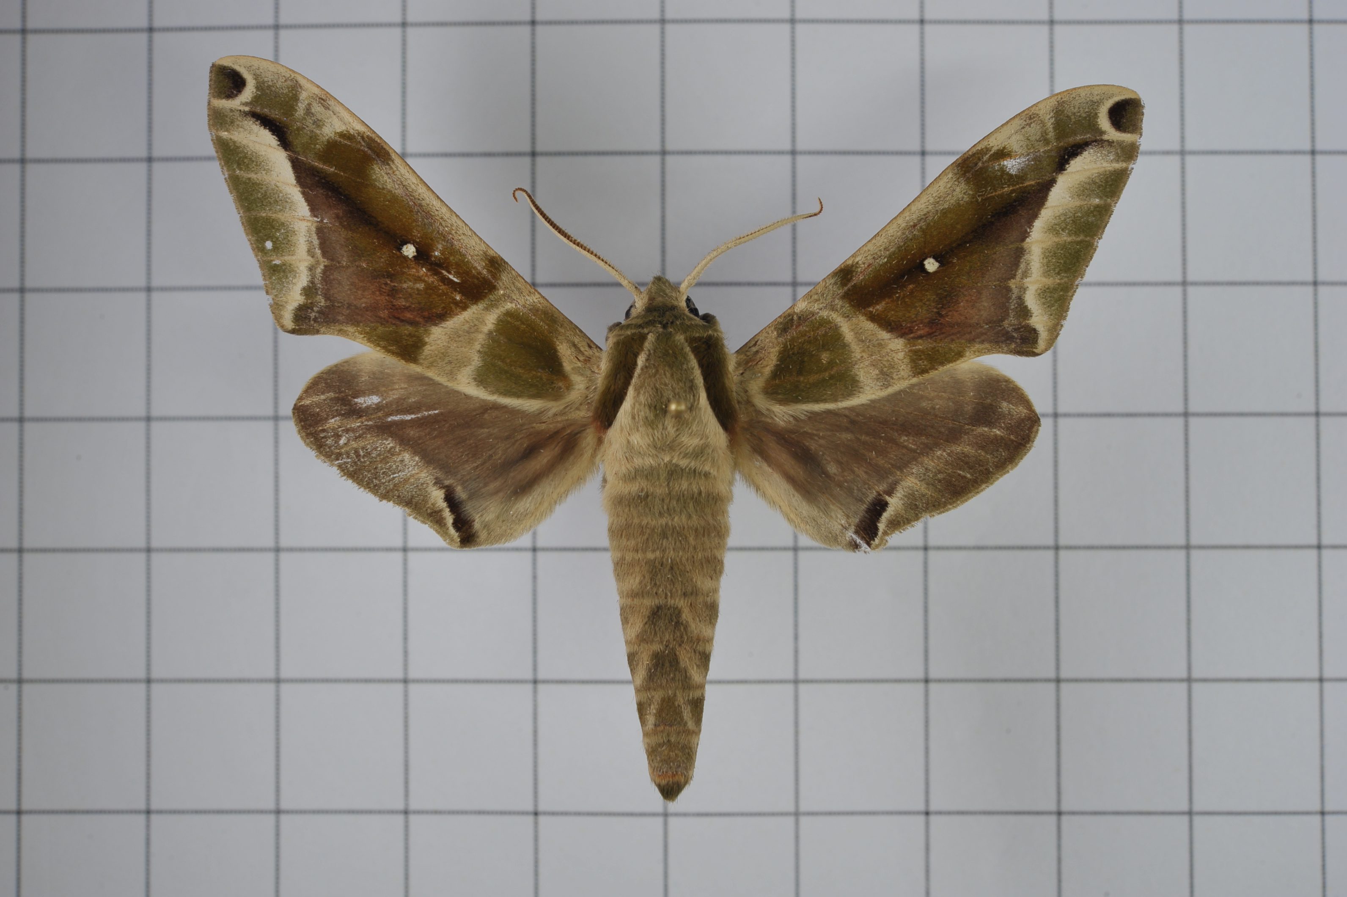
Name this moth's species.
Parum colligata
